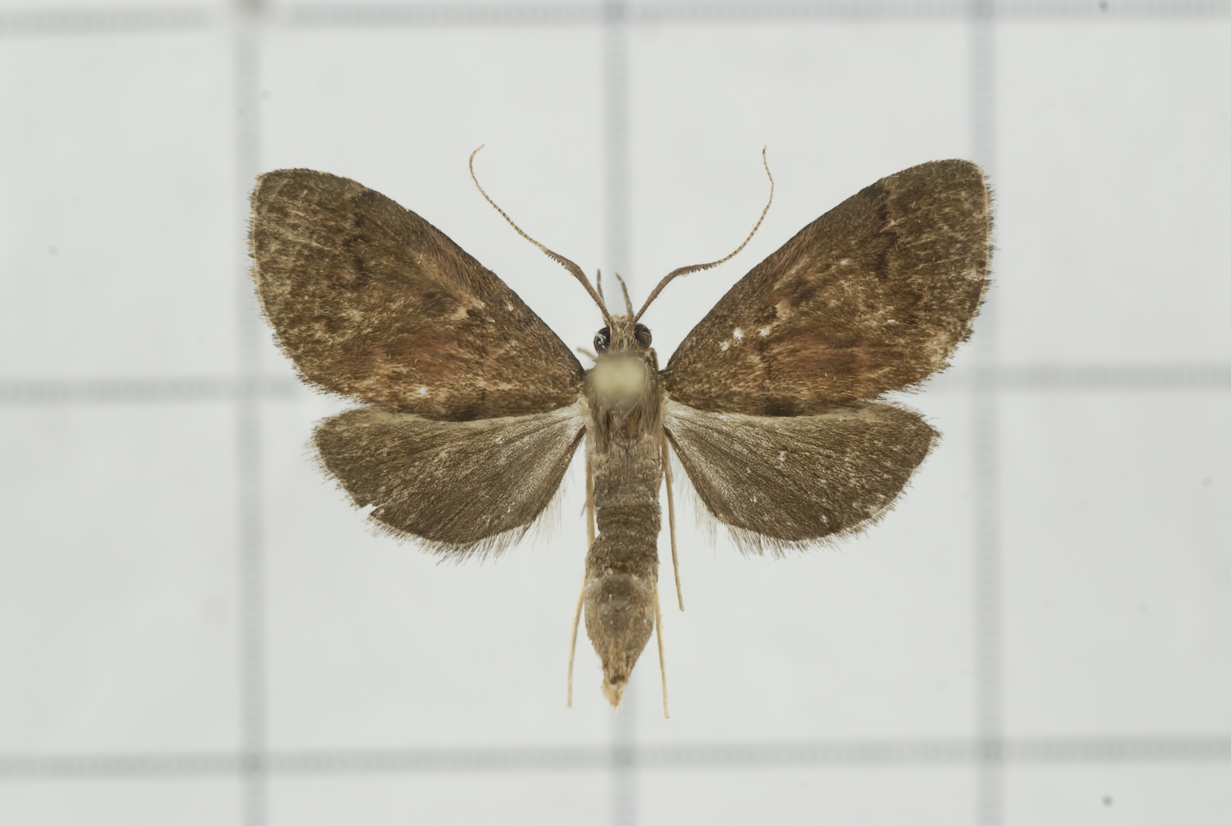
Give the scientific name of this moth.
Camptomastix hisbonalis
